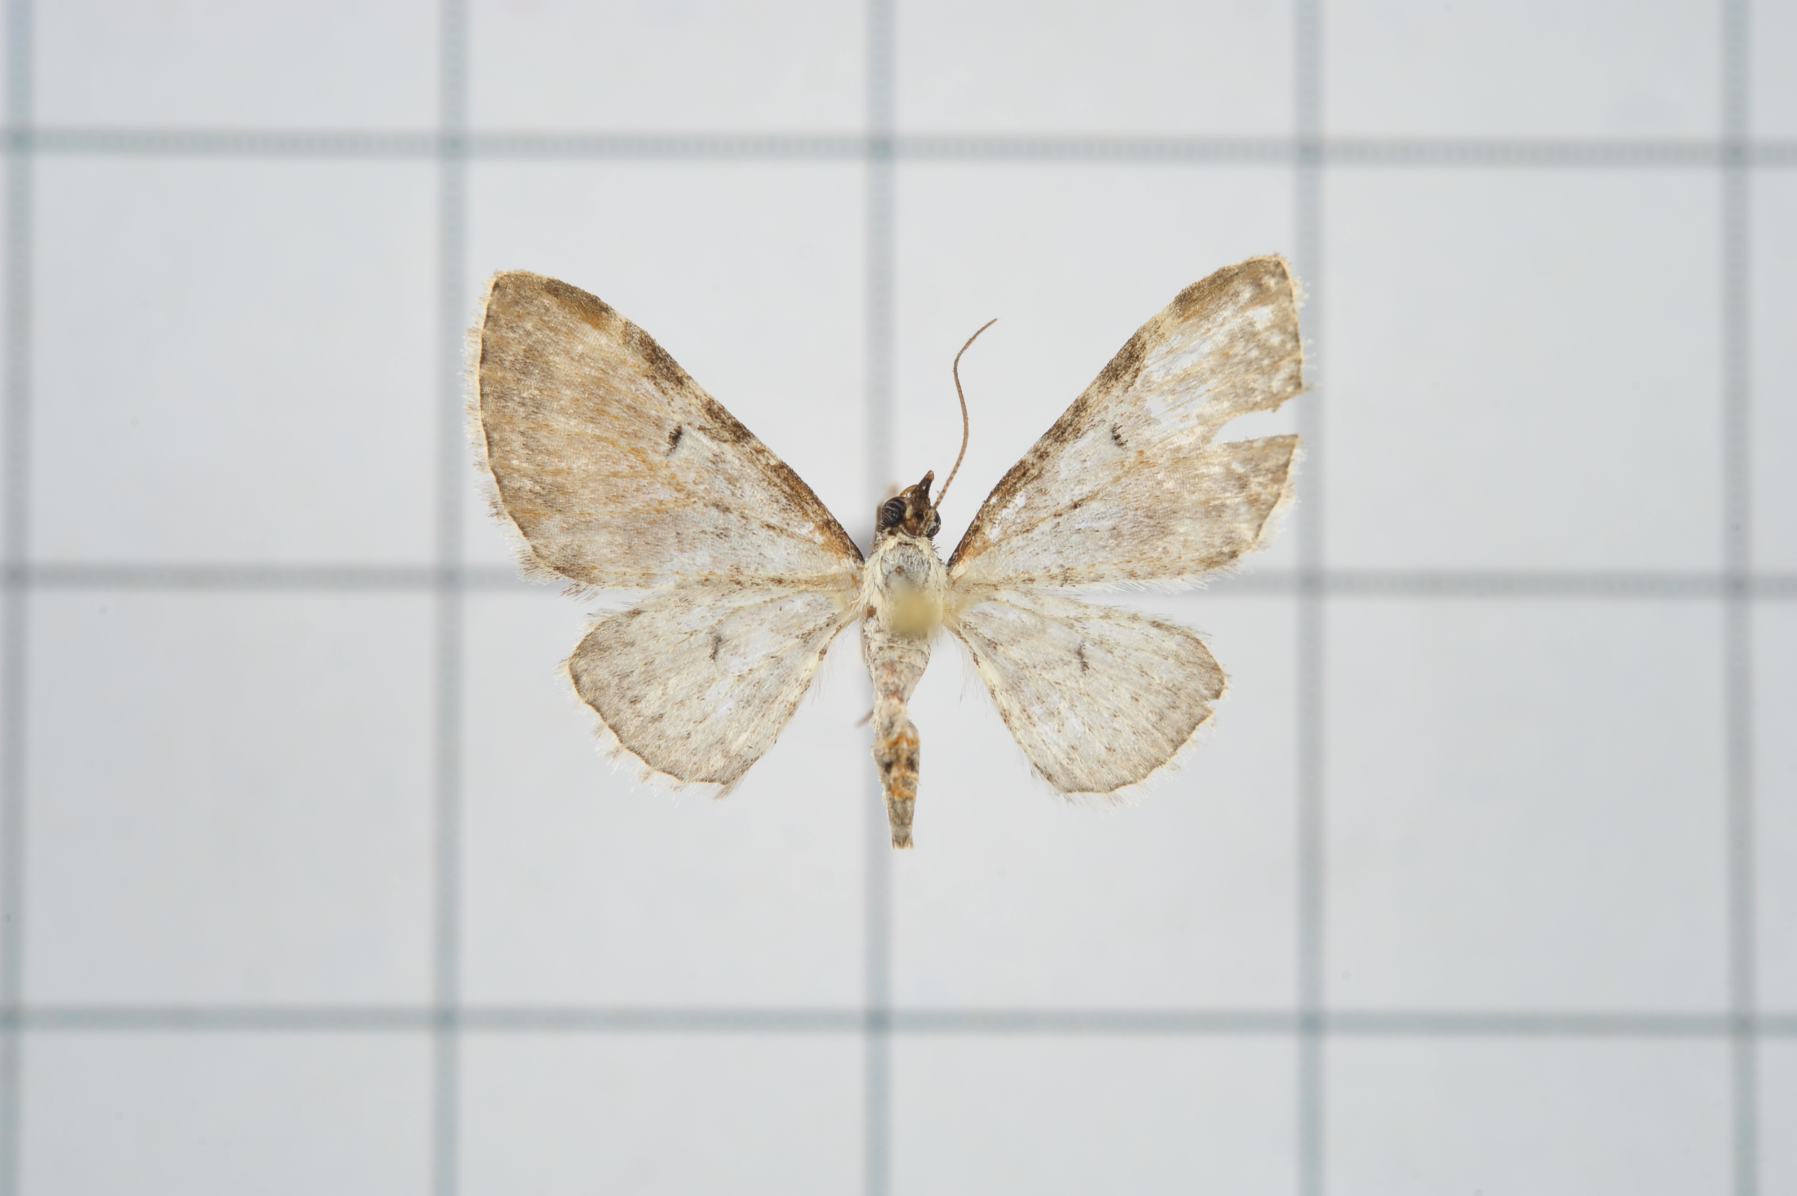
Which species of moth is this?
Eupithecia mundiscripta
